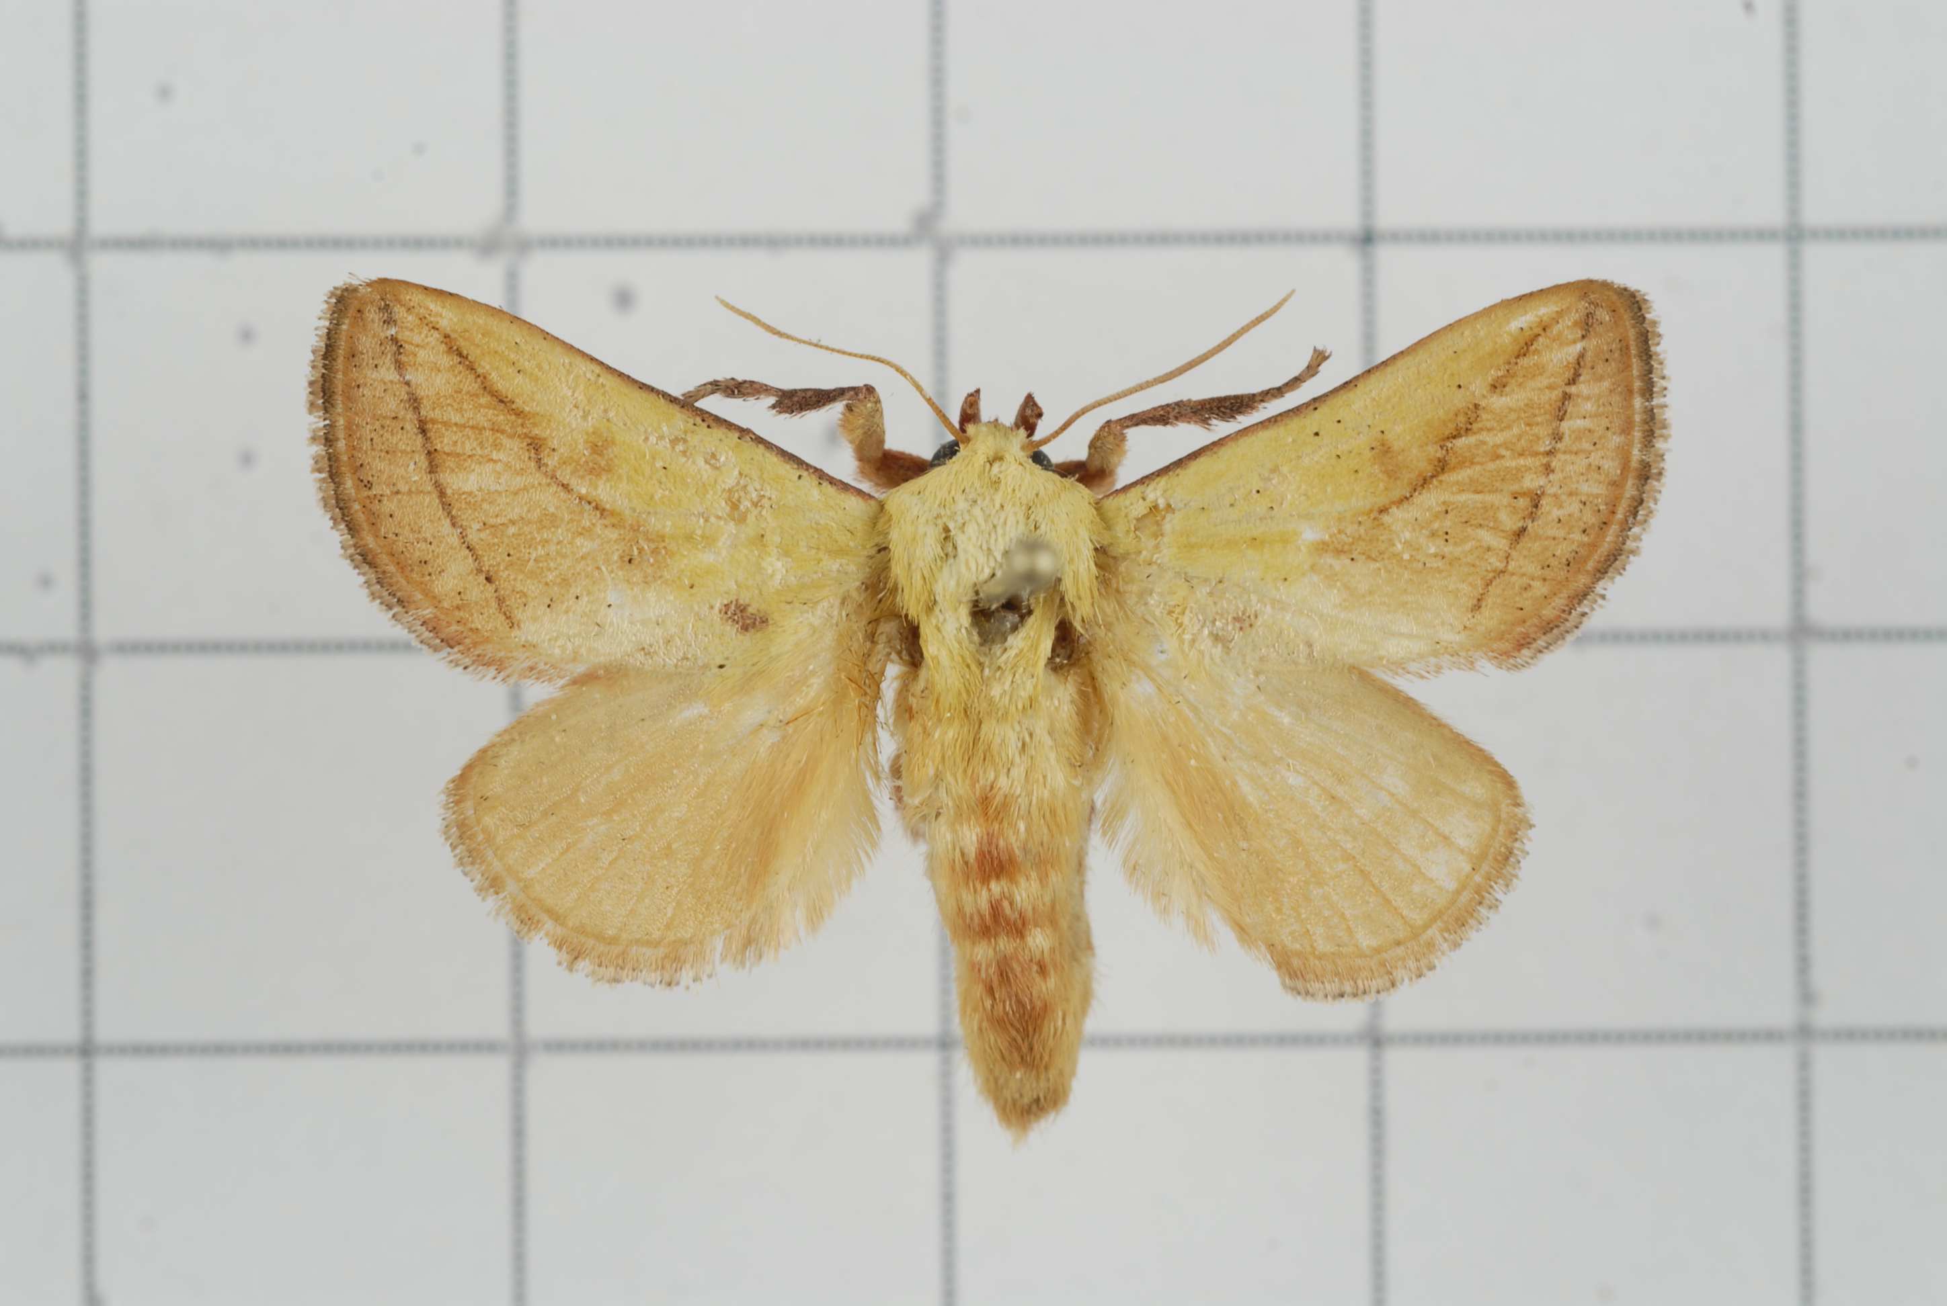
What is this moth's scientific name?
Monema rubriceps
